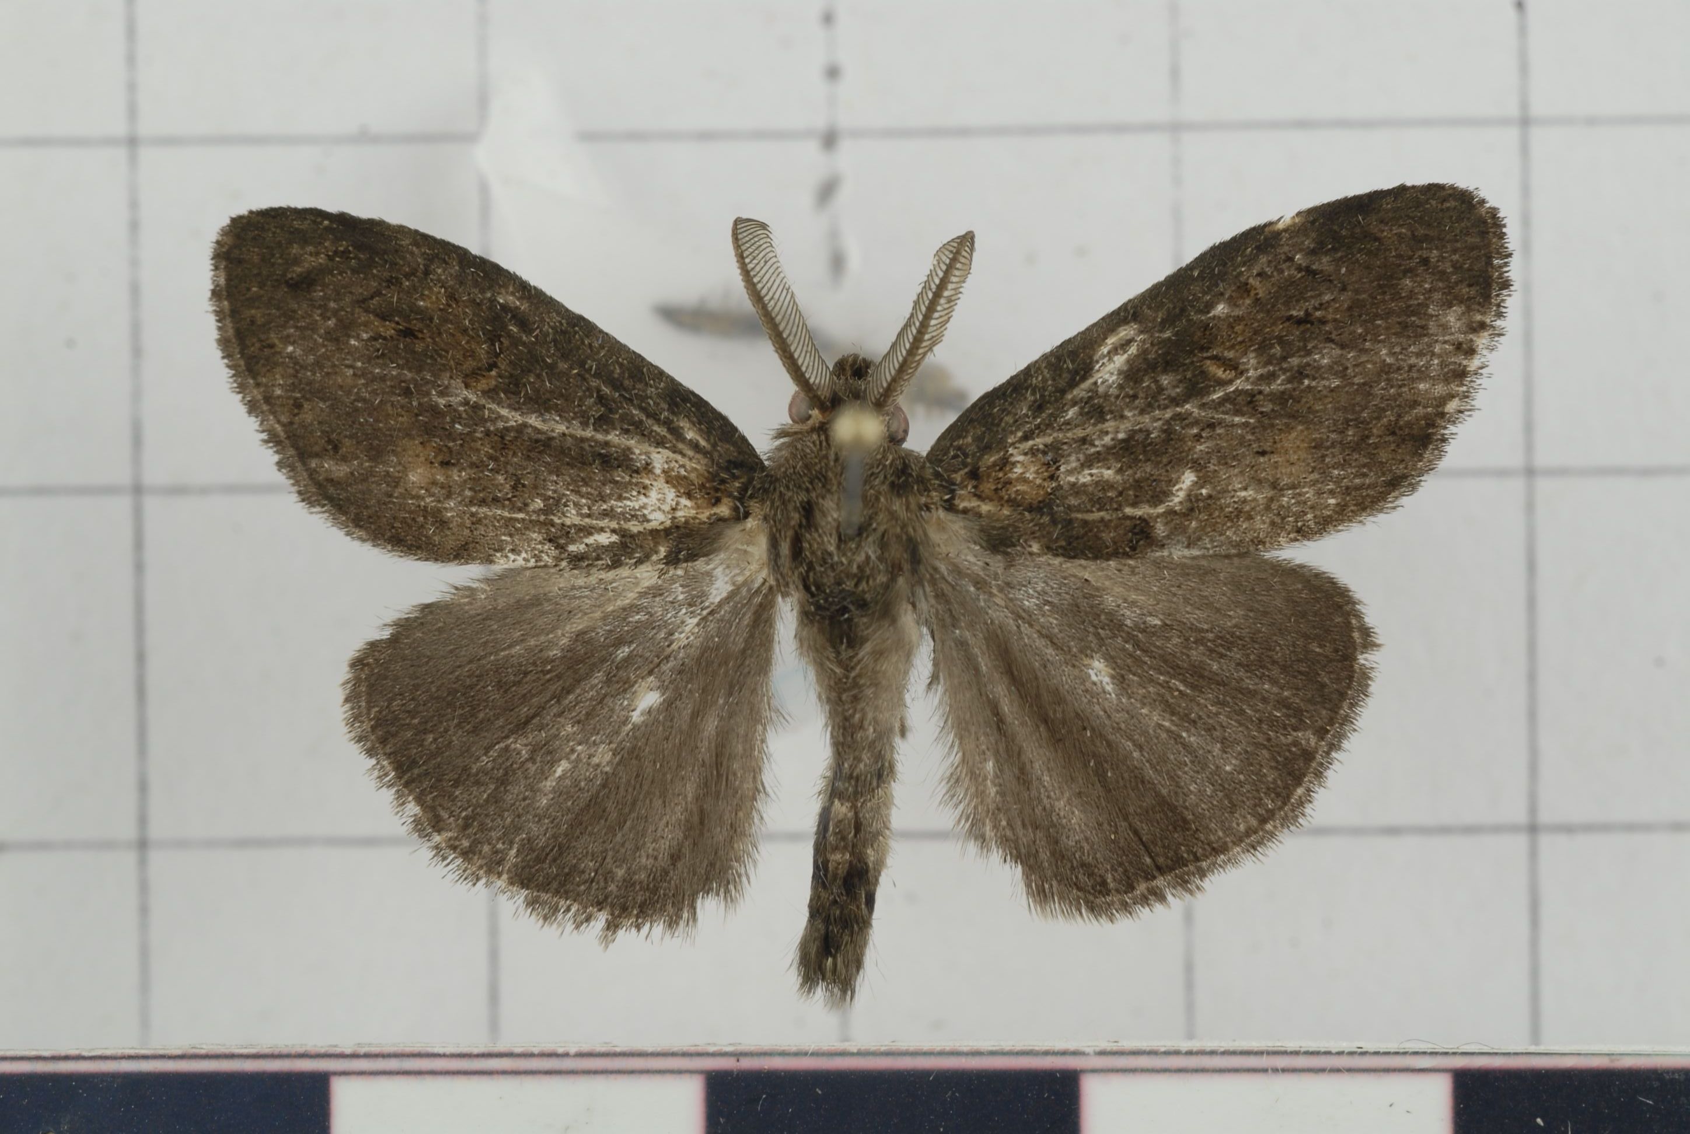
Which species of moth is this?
Olene dudgeoni
